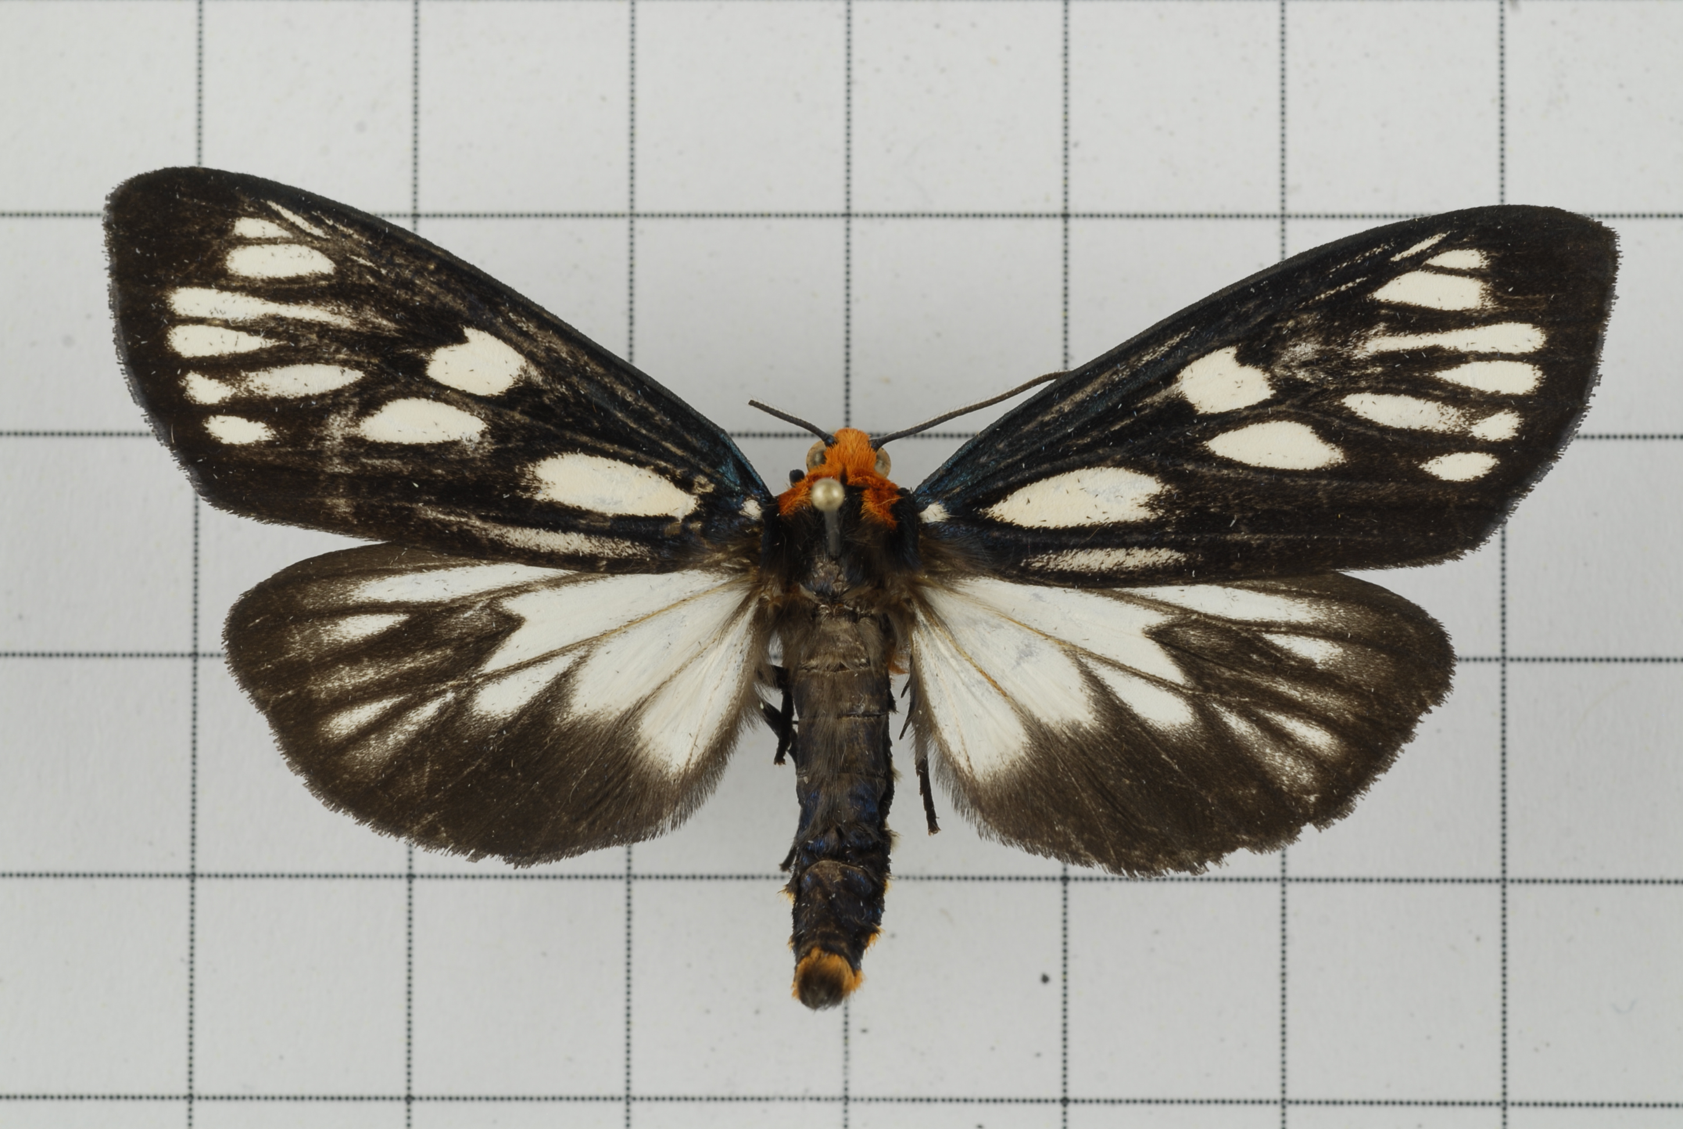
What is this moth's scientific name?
Macrobrochis gigas
